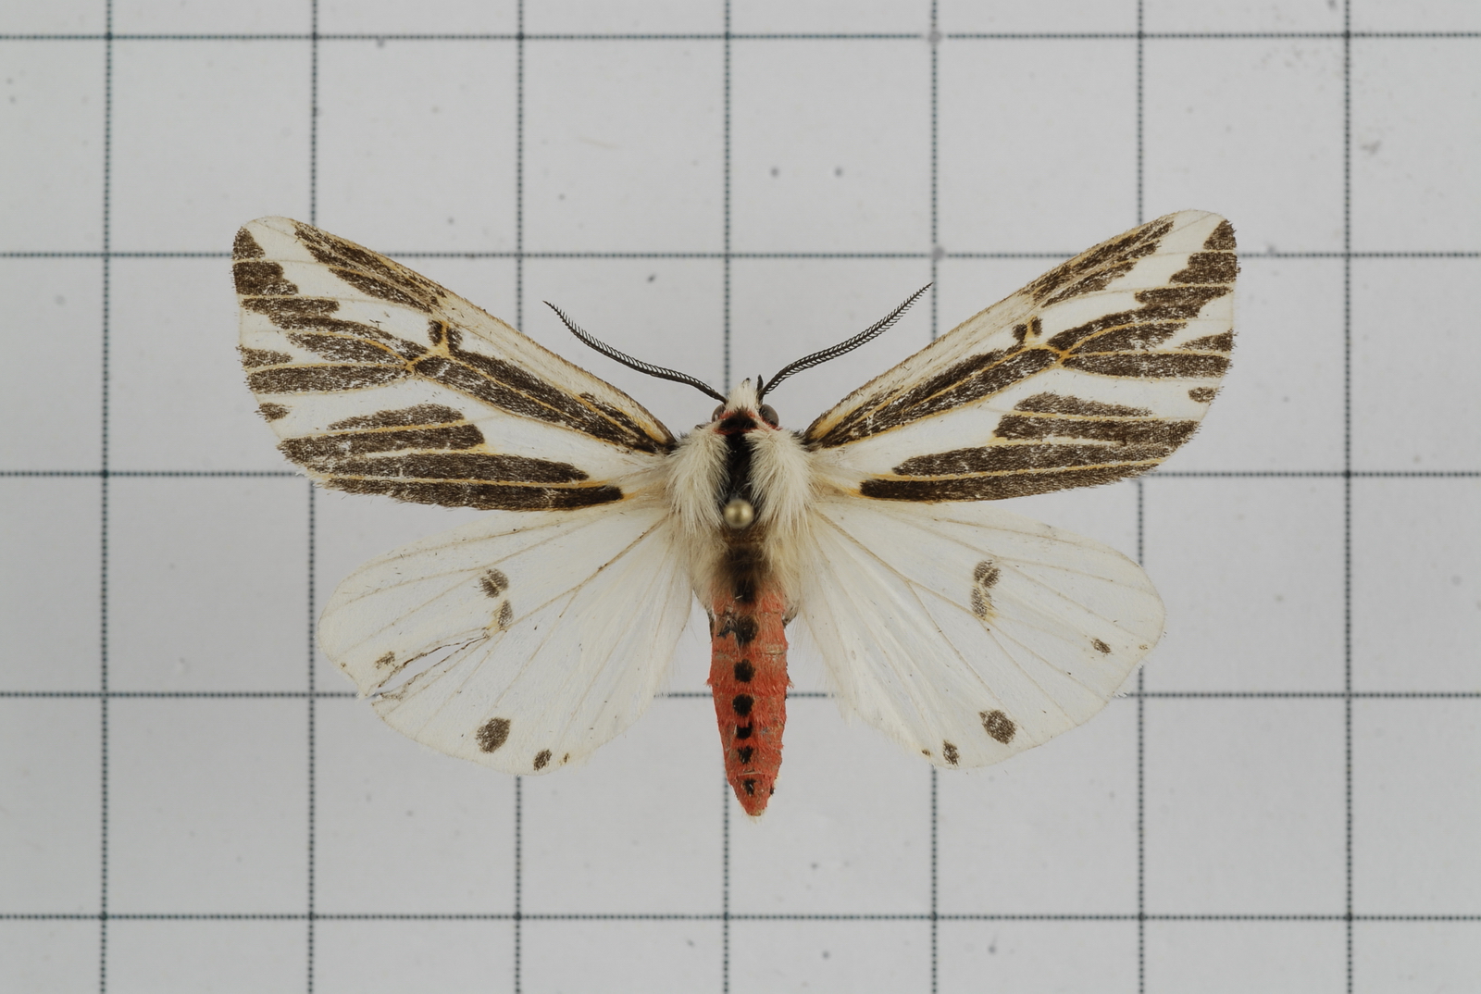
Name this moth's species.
Eospilarctia formosana
